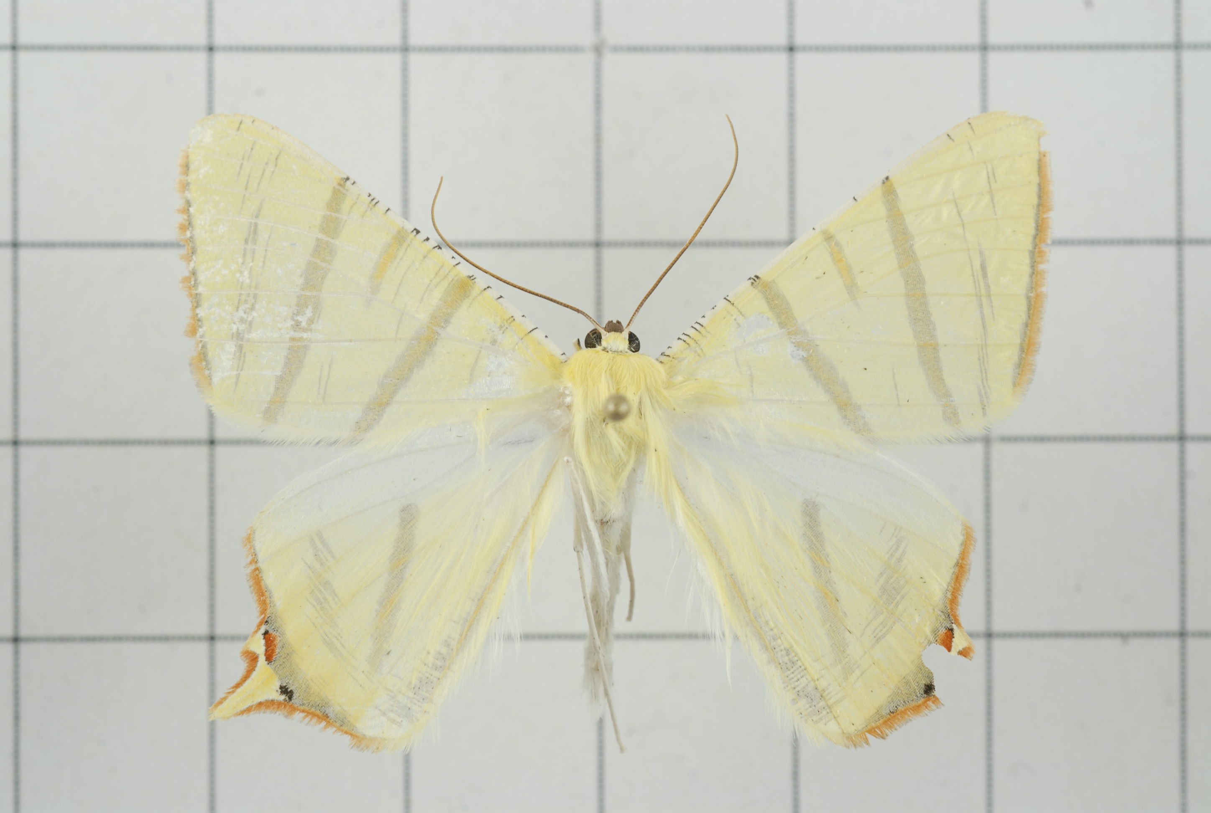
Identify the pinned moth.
Ourapteryx sciticaudaria
